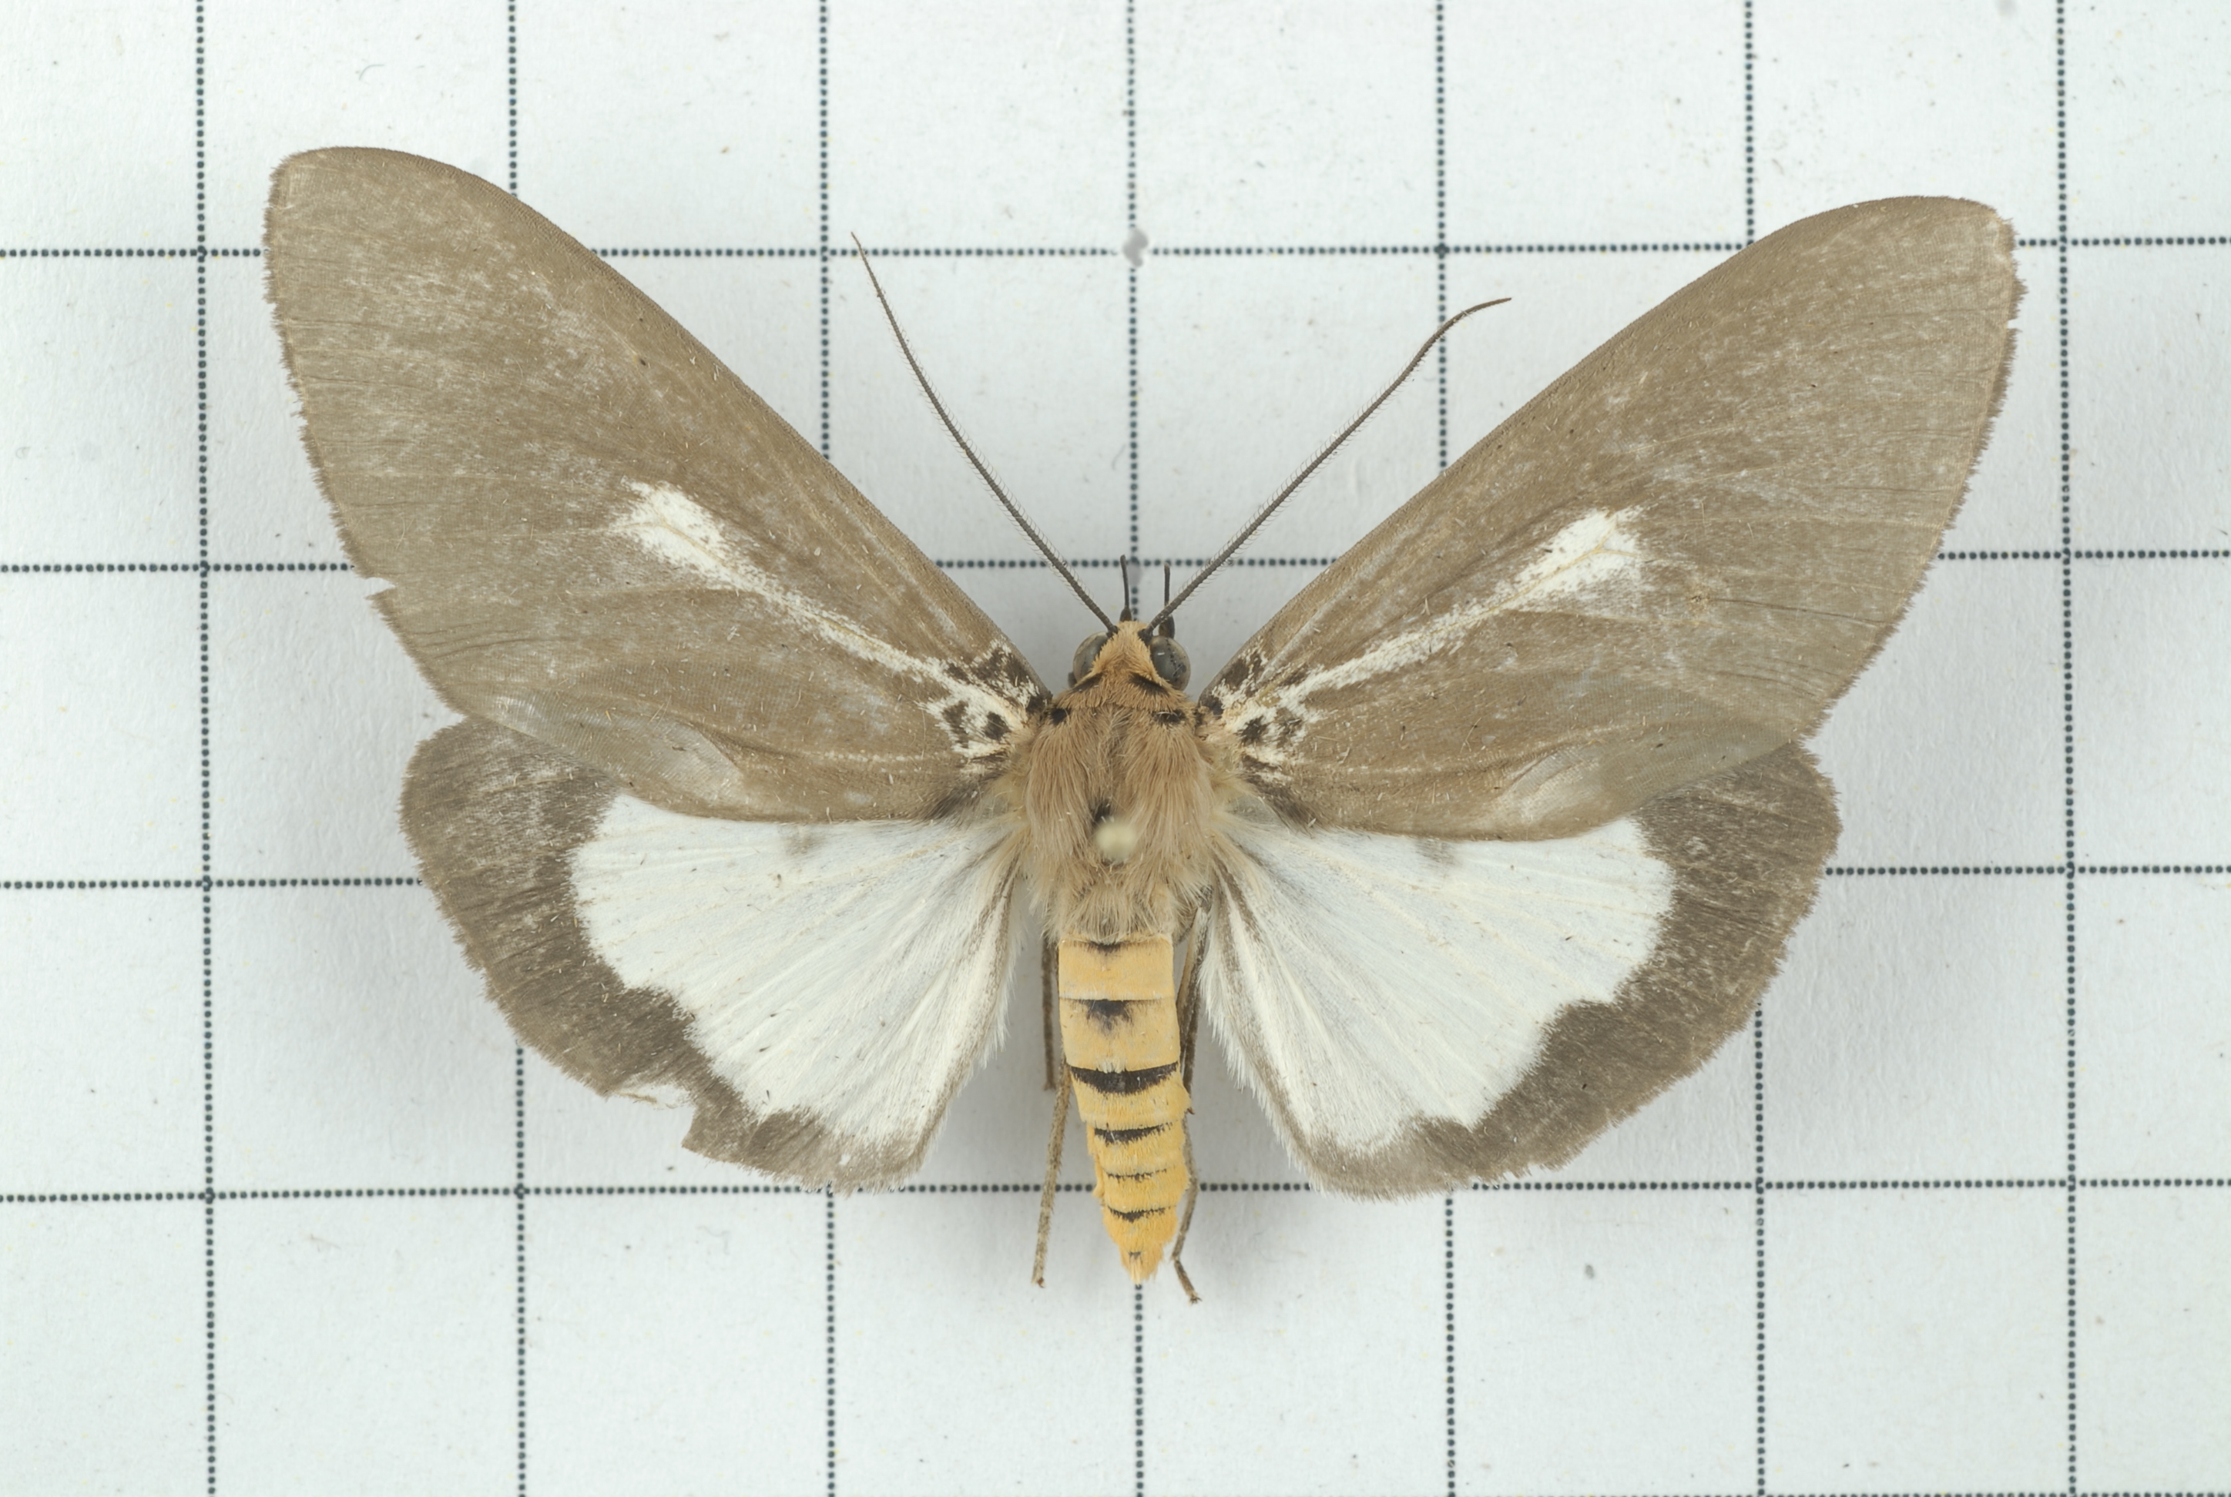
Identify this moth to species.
Asota heliconia zebrina
